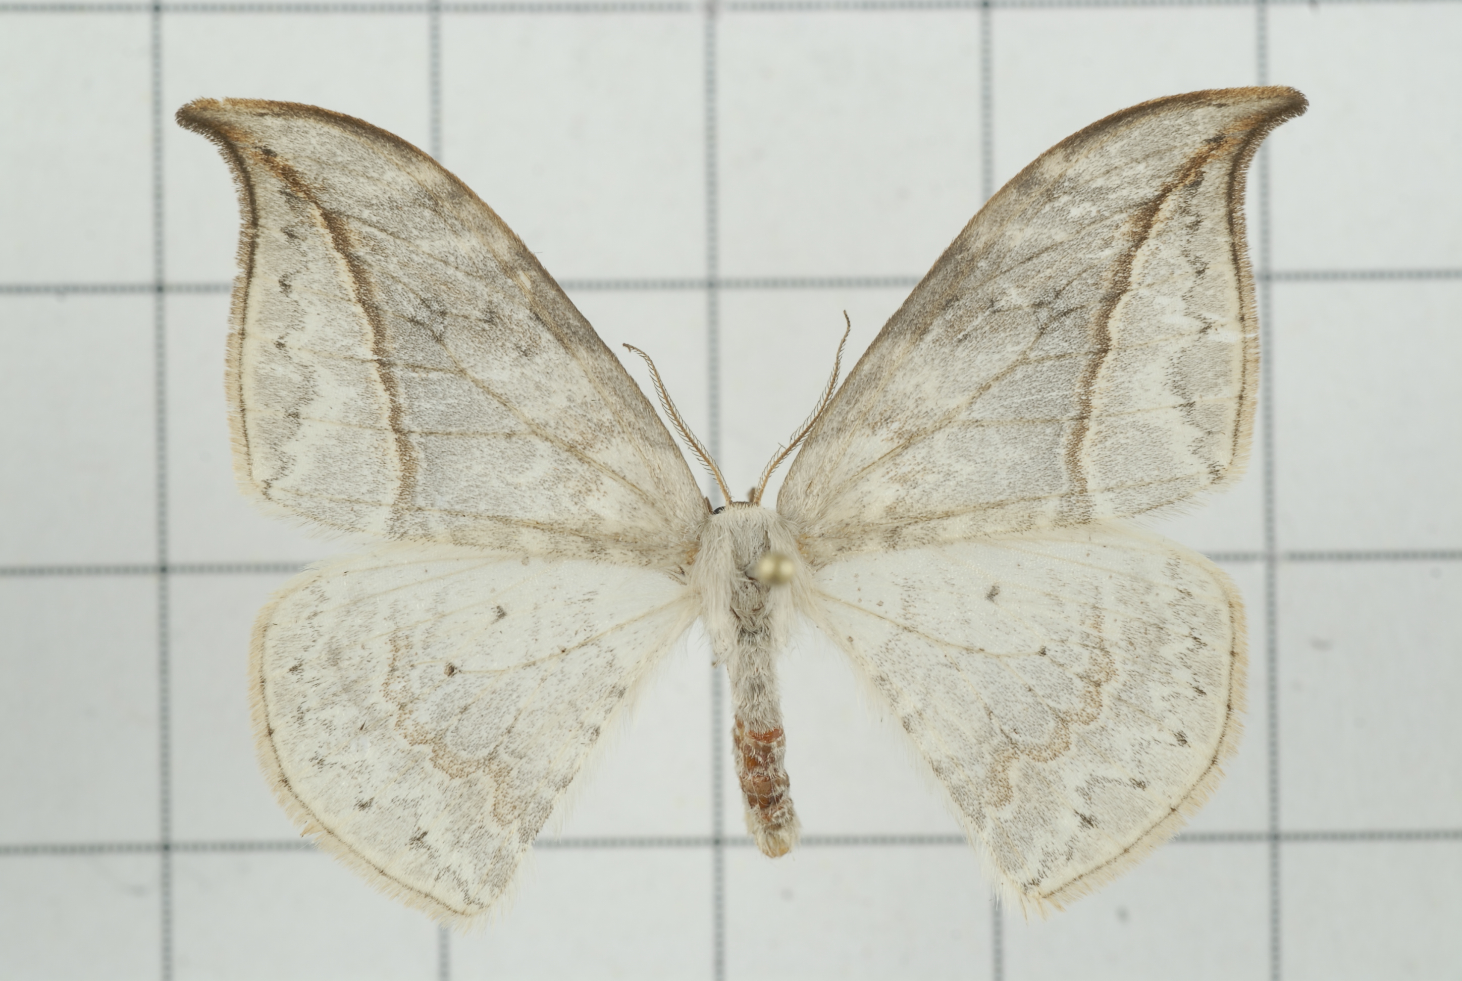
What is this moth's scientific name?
Drepana pallida nigromaculata
